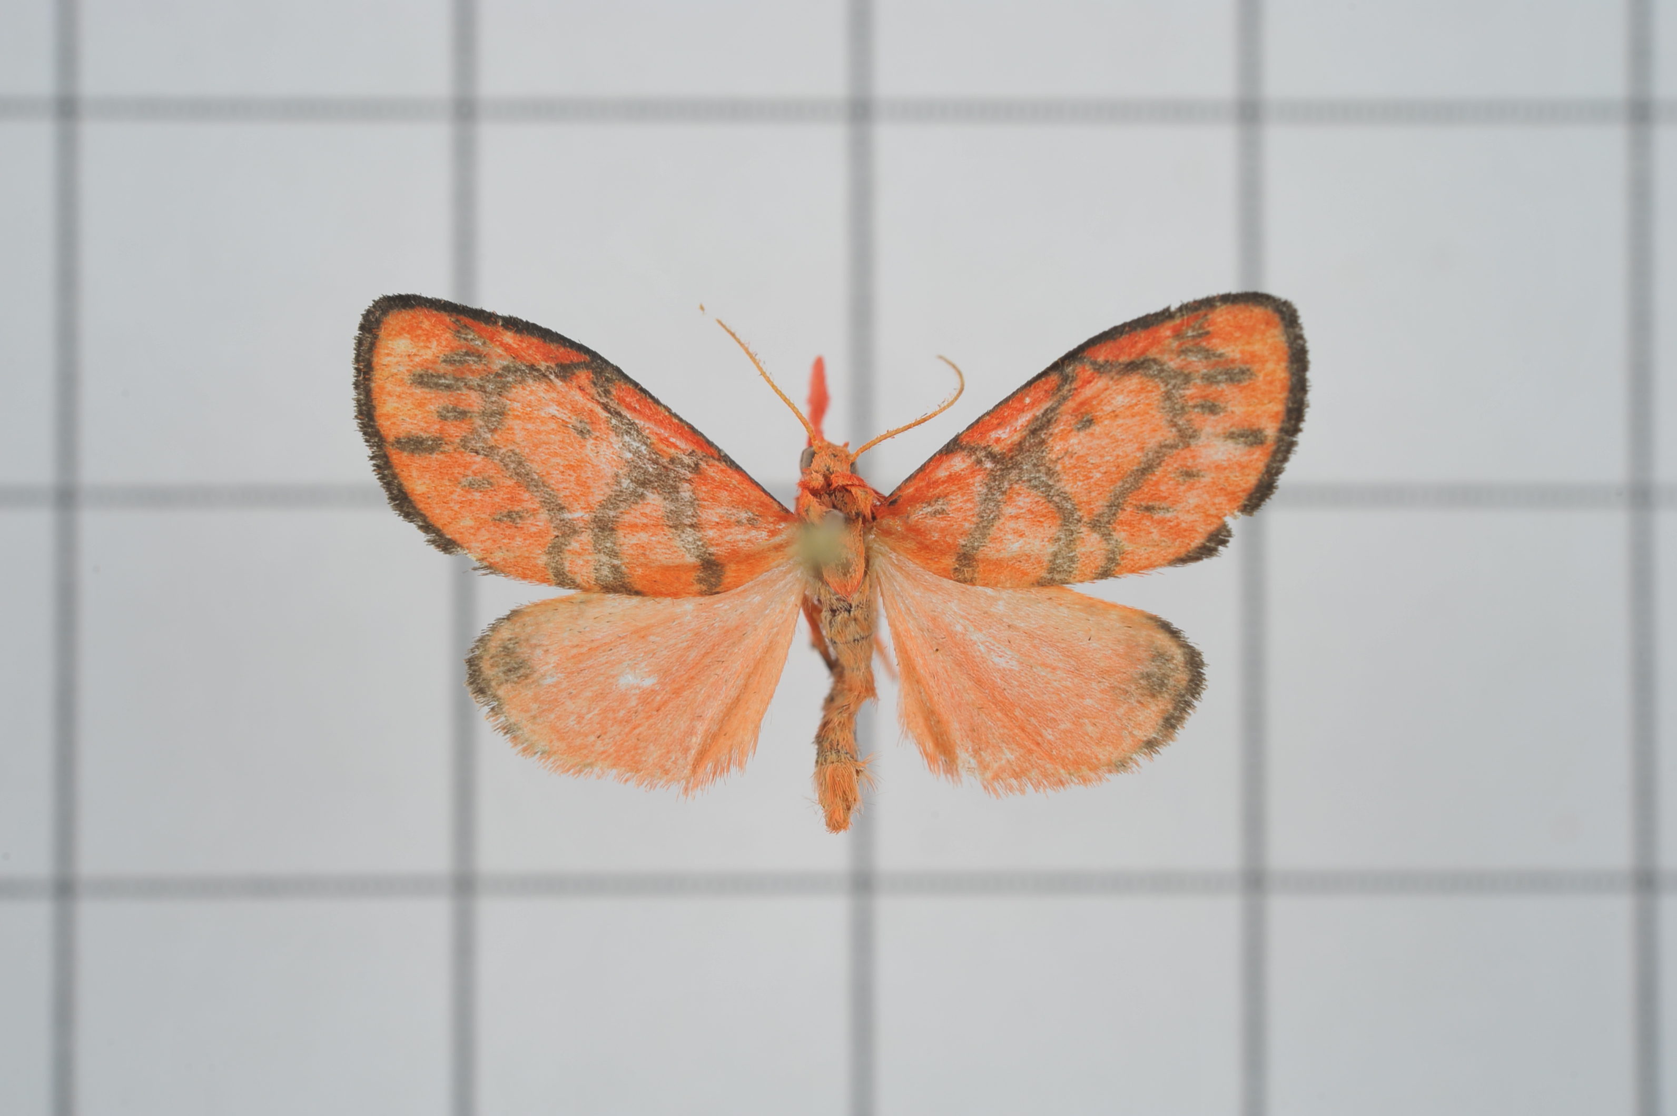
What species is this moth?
Conicornuta convexa
